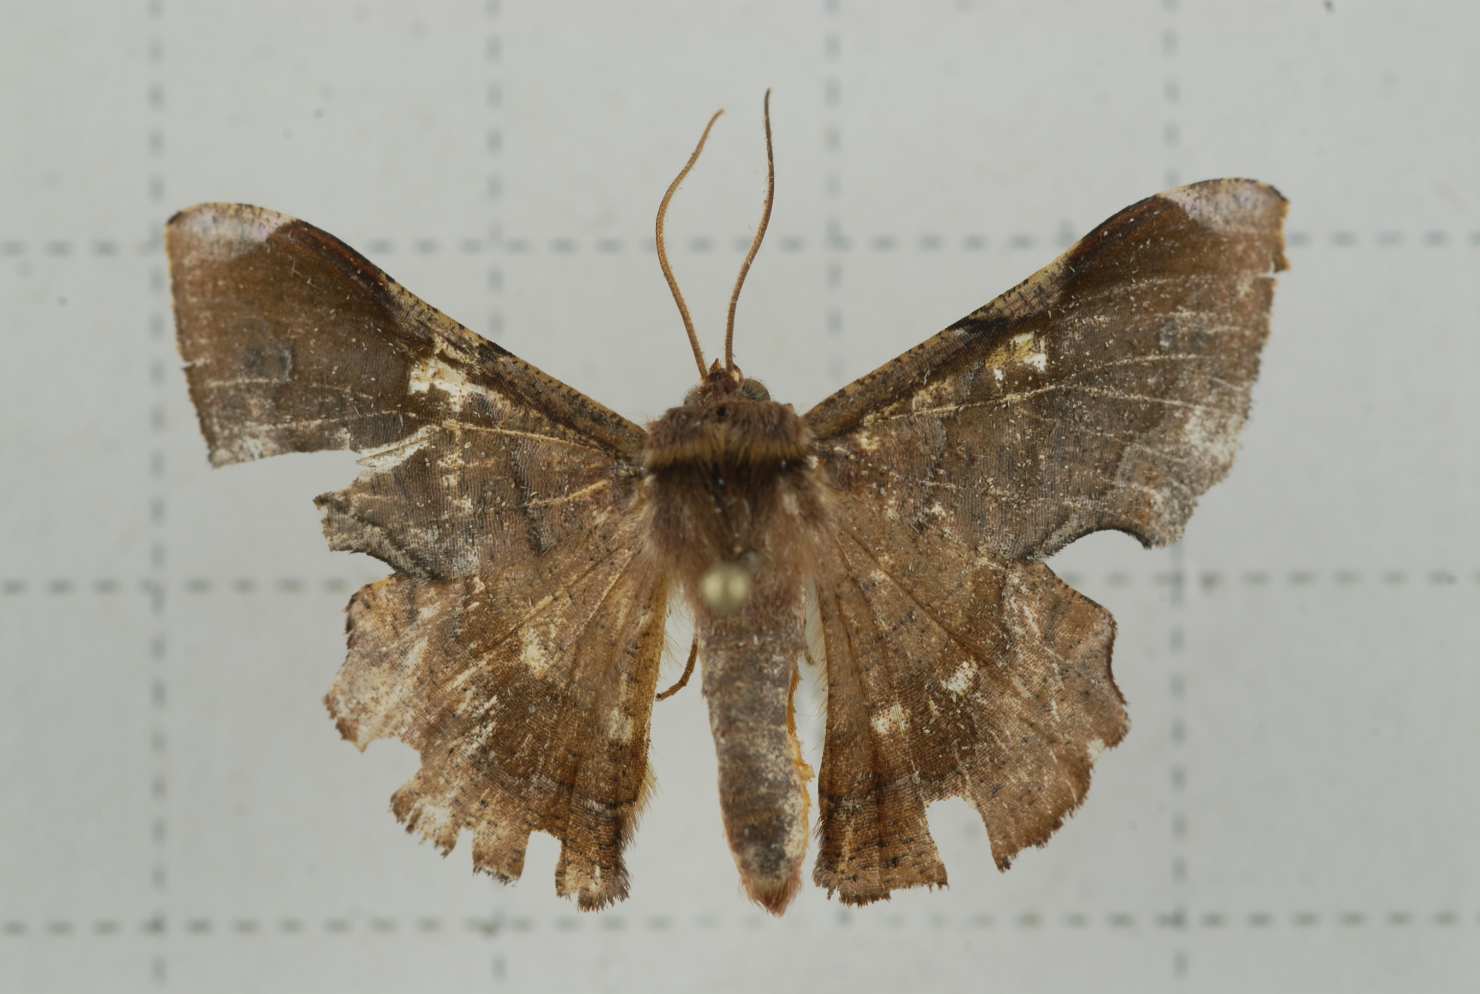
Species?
Fascellina chromataria
